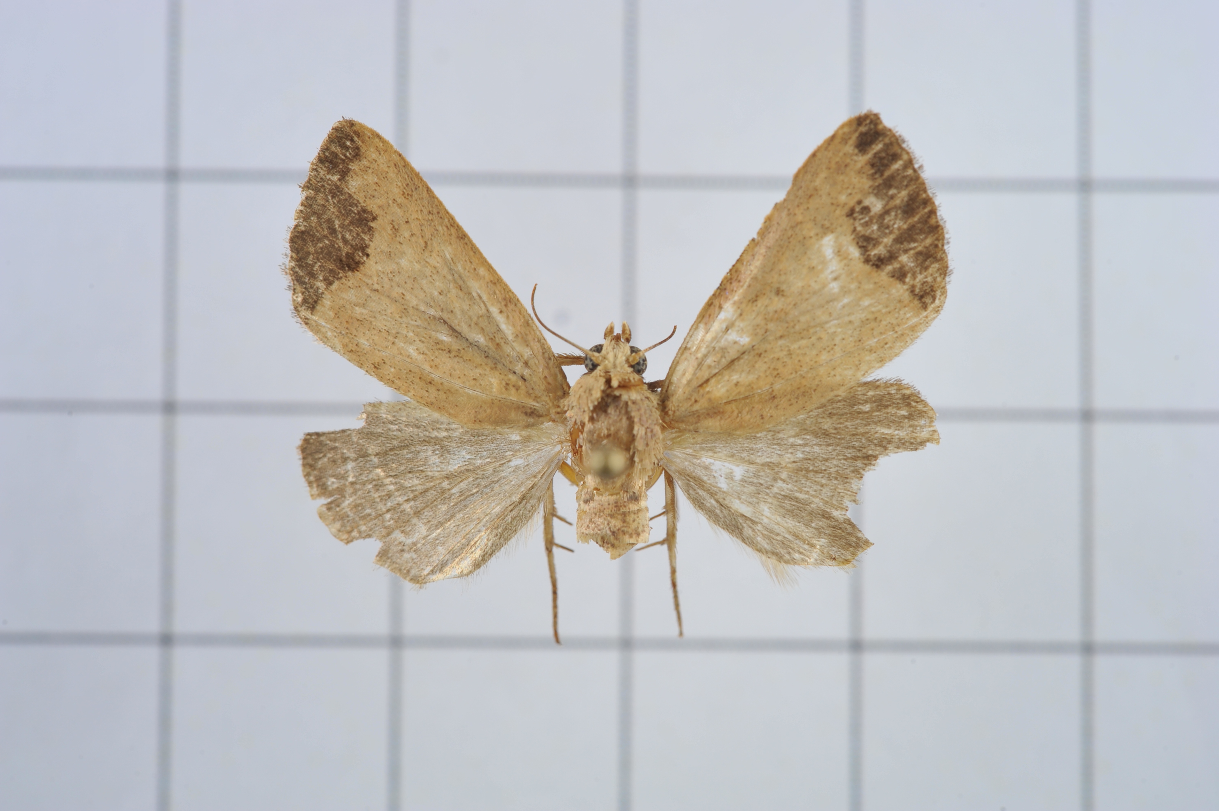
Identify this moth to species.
Bocula diffisa
